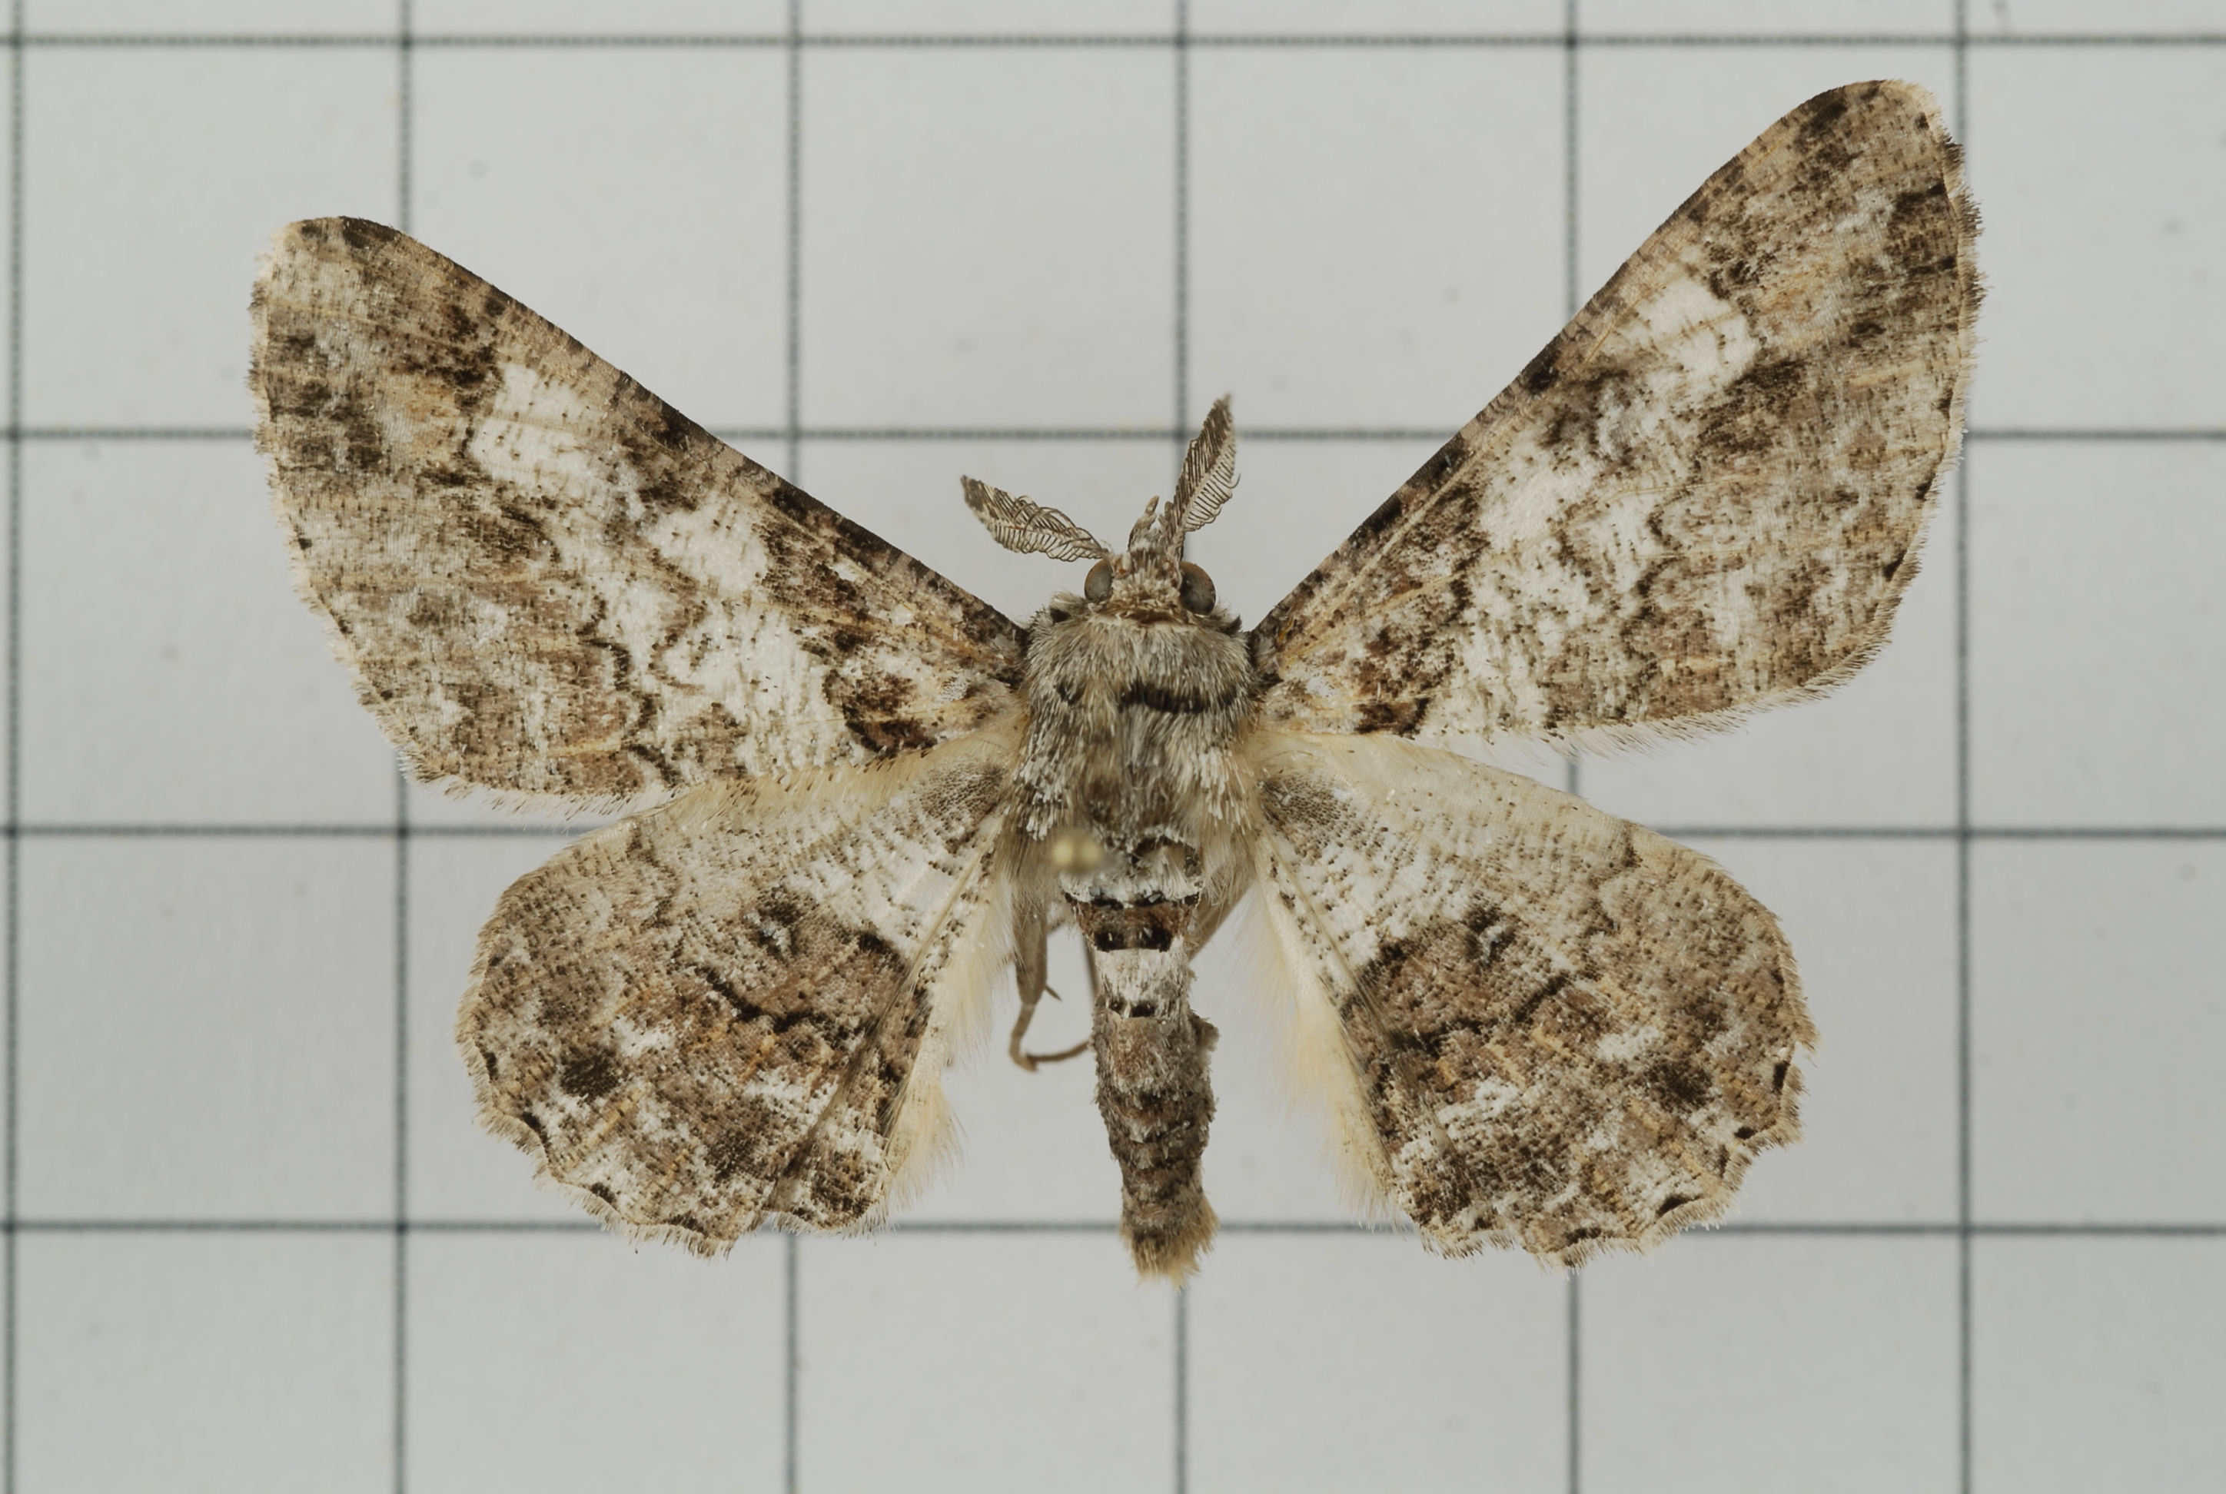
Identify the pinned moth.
Cleora fraterna
